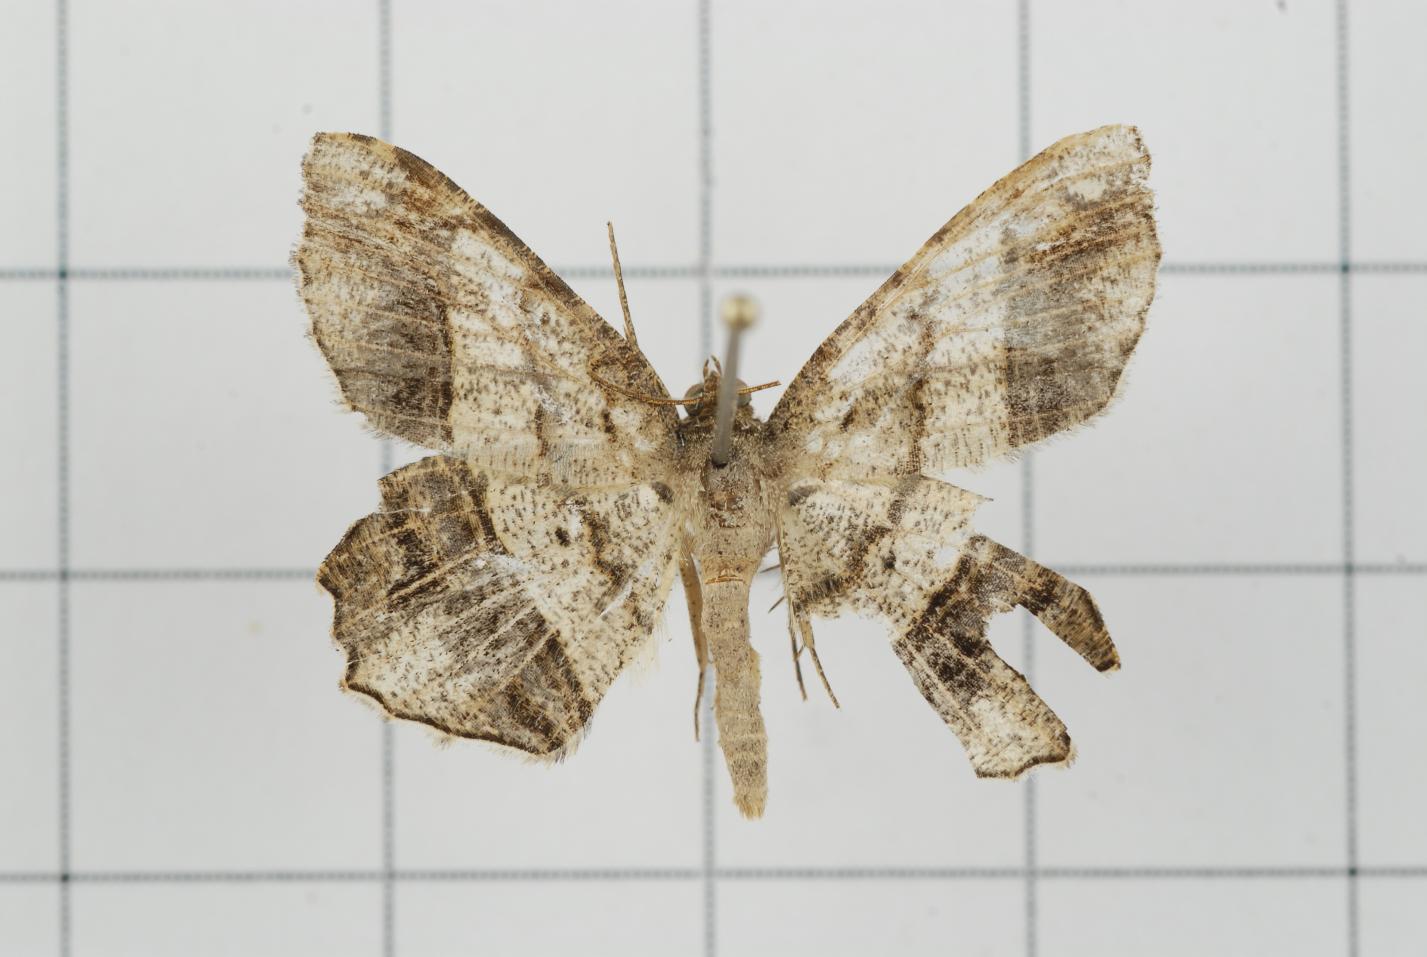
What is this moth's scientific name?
Chiasmia intermediaria
